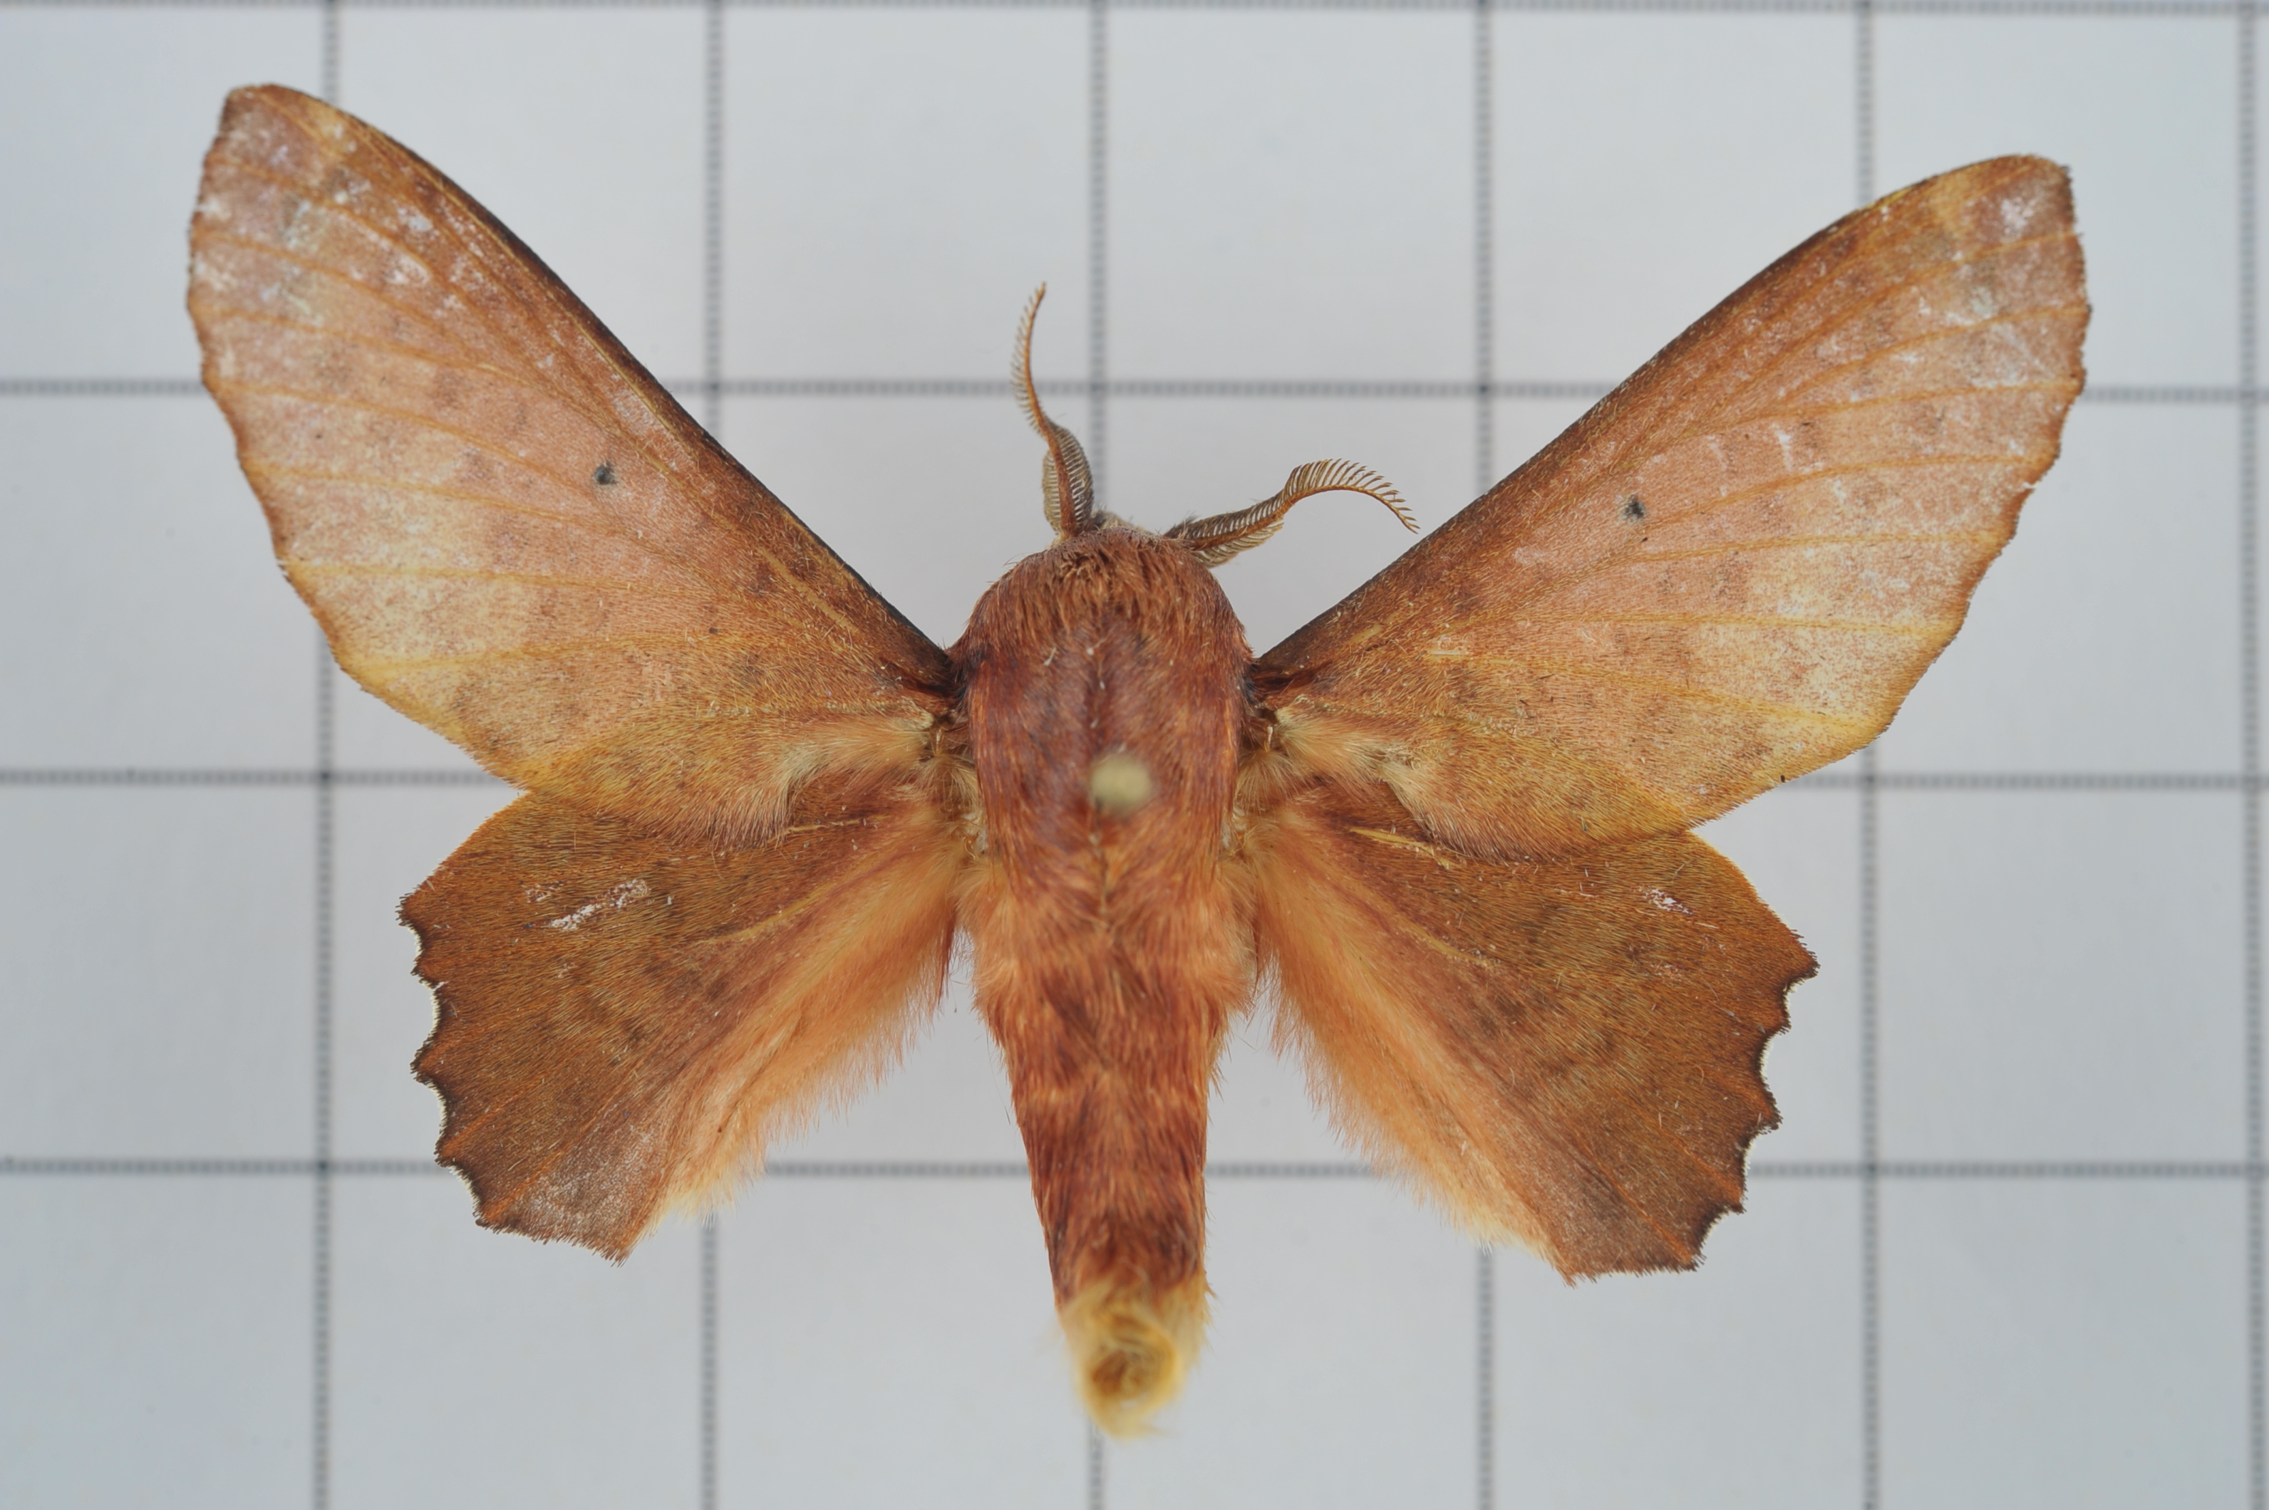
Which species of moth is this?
Paradoxopla sinuata taiwana
